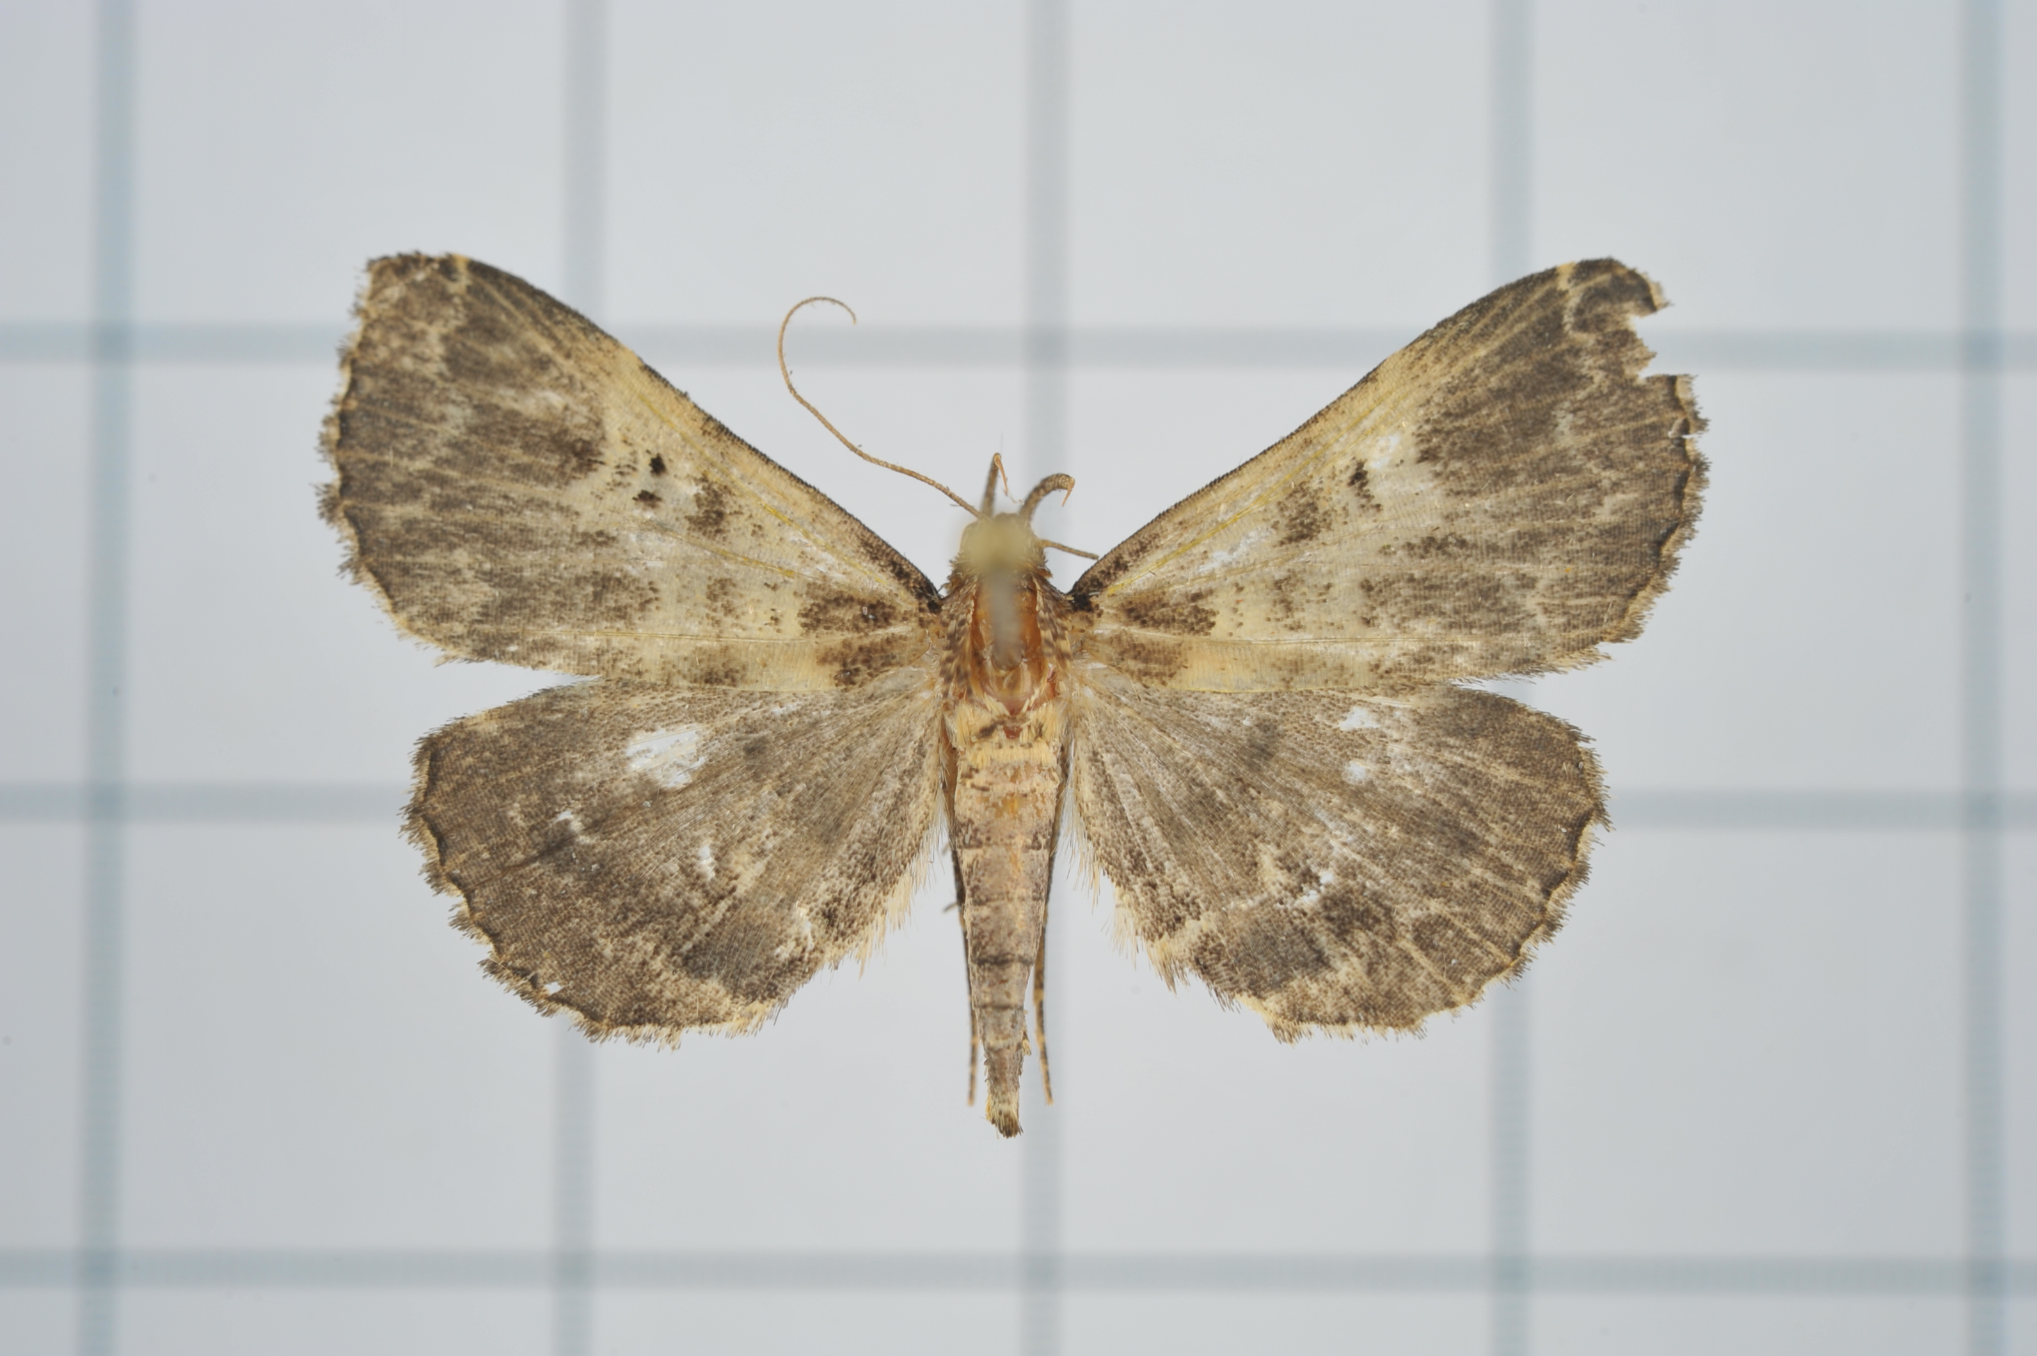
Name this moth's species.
Bertula centralis
